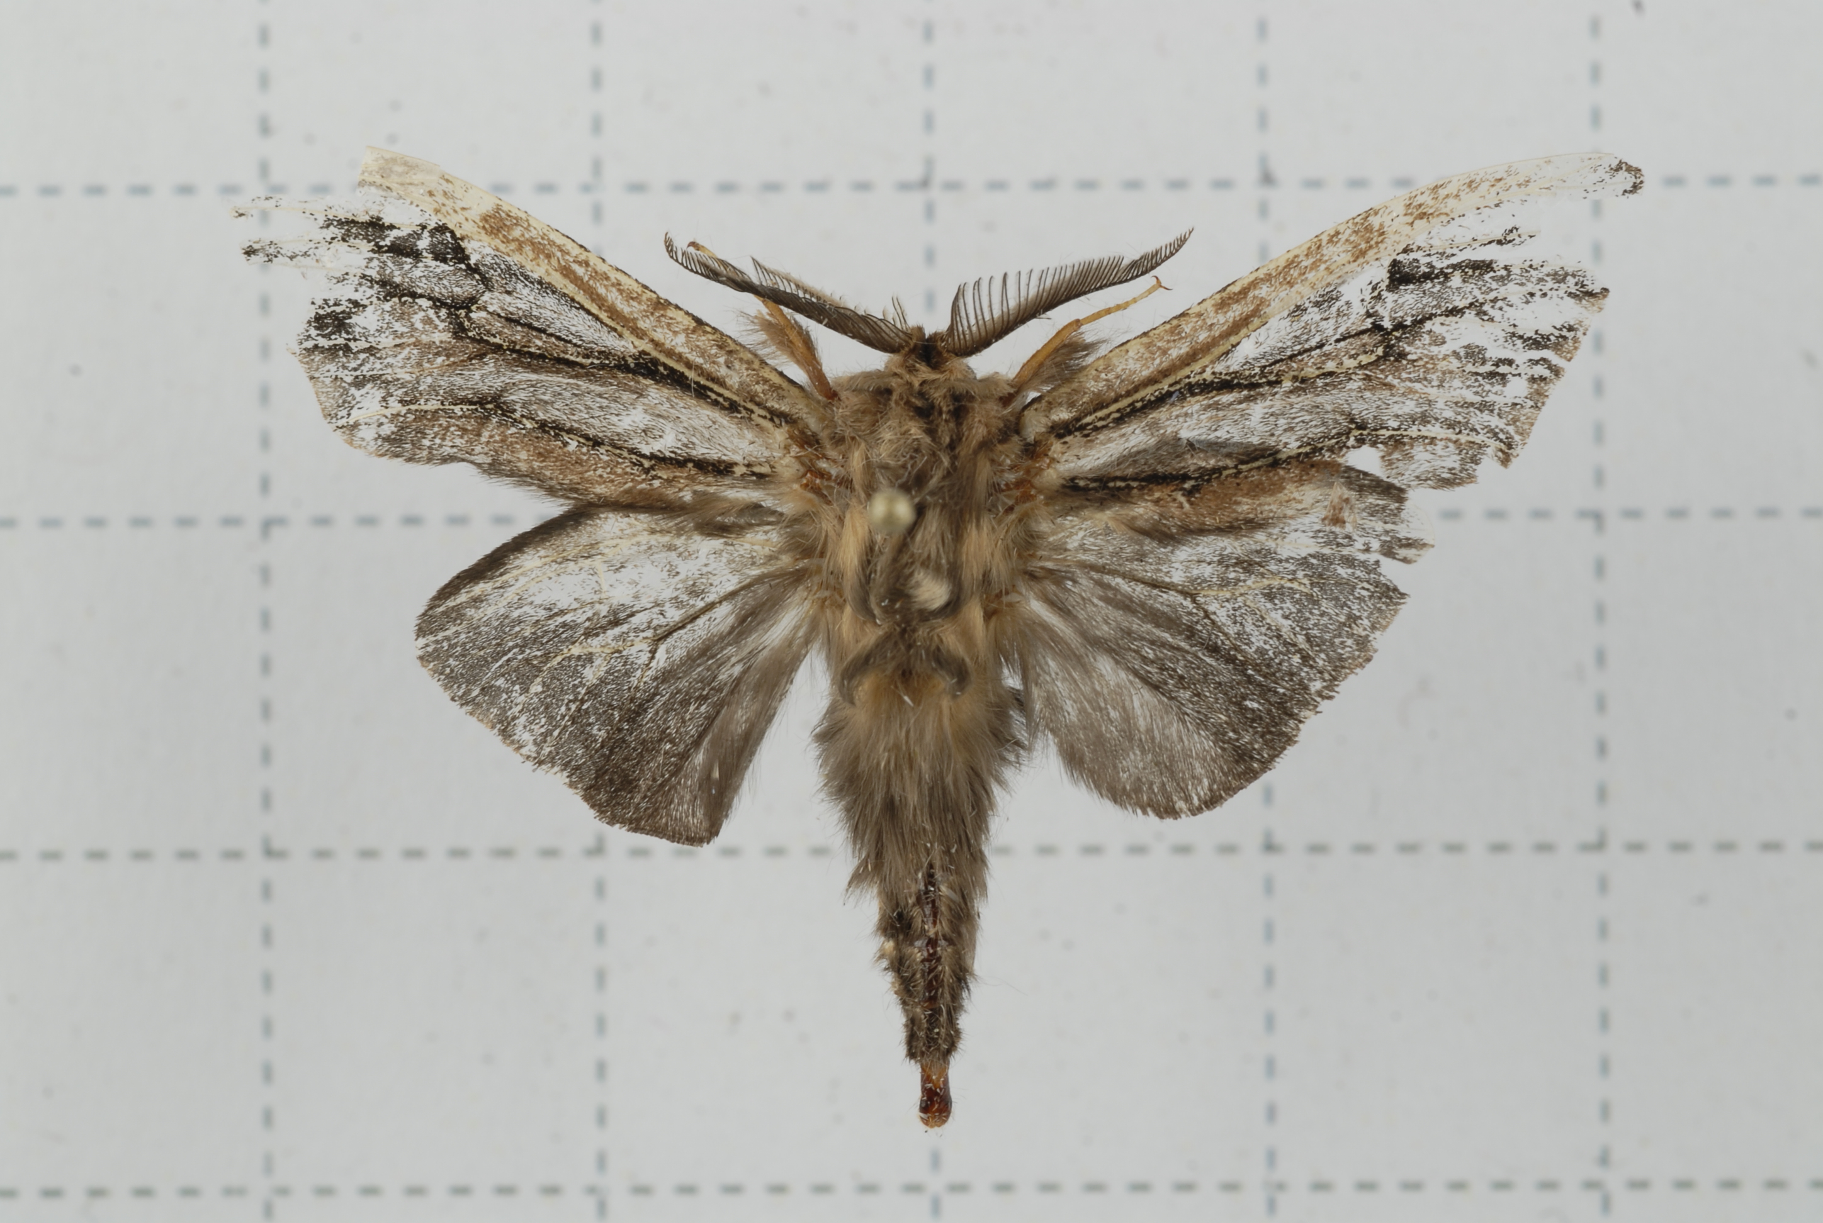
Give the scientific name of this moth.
Eumeta variegata
